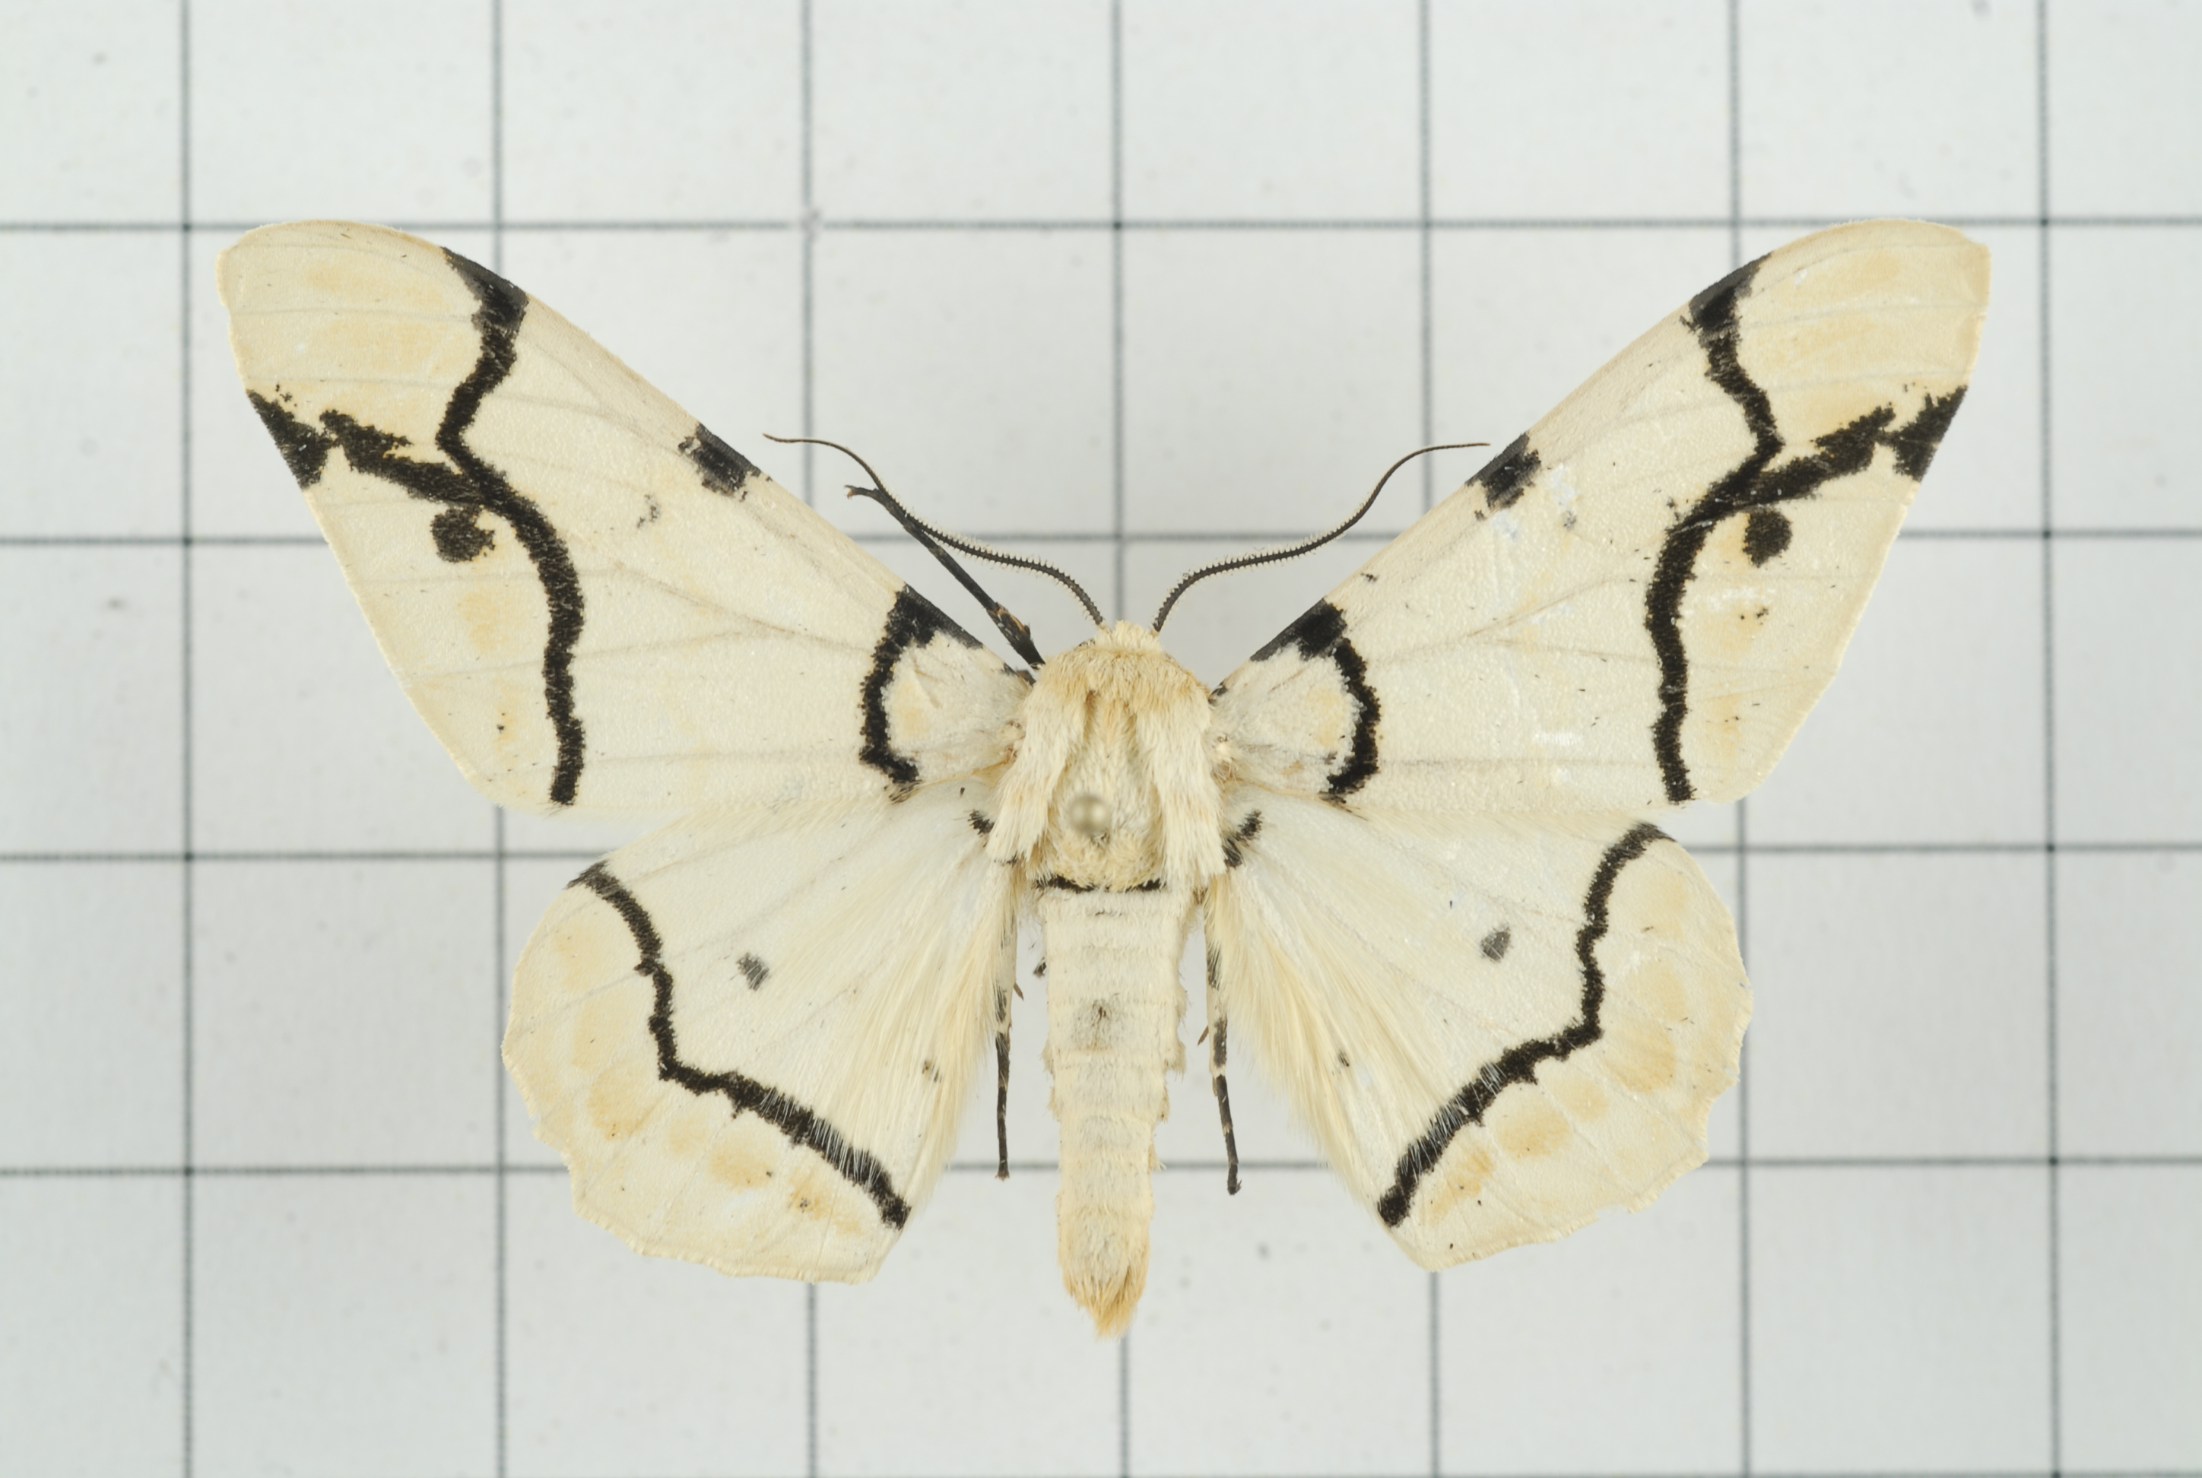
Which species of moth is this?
Biston perclara
